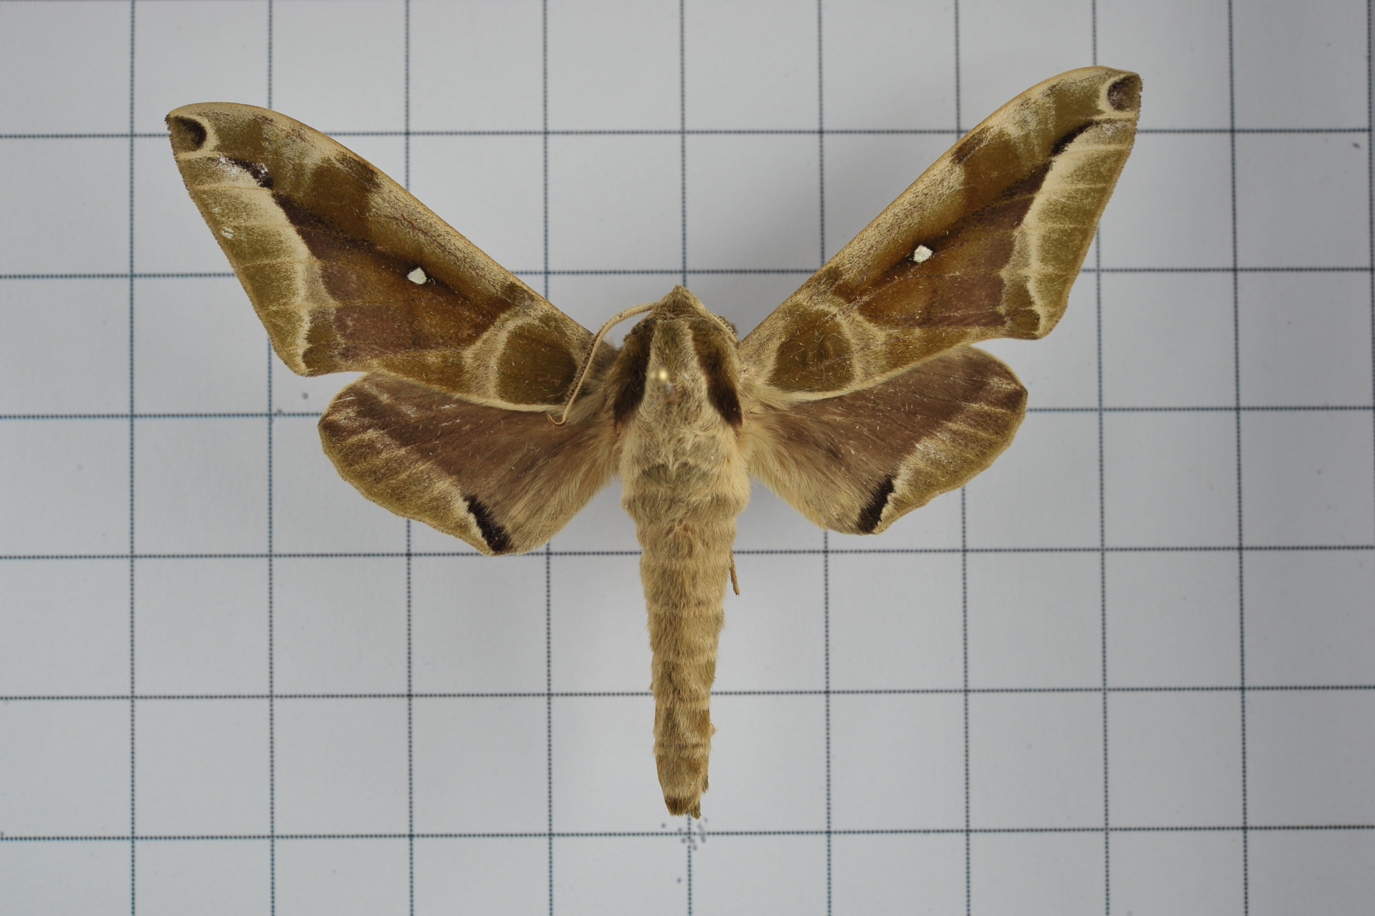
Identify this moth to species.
Parum colligata
